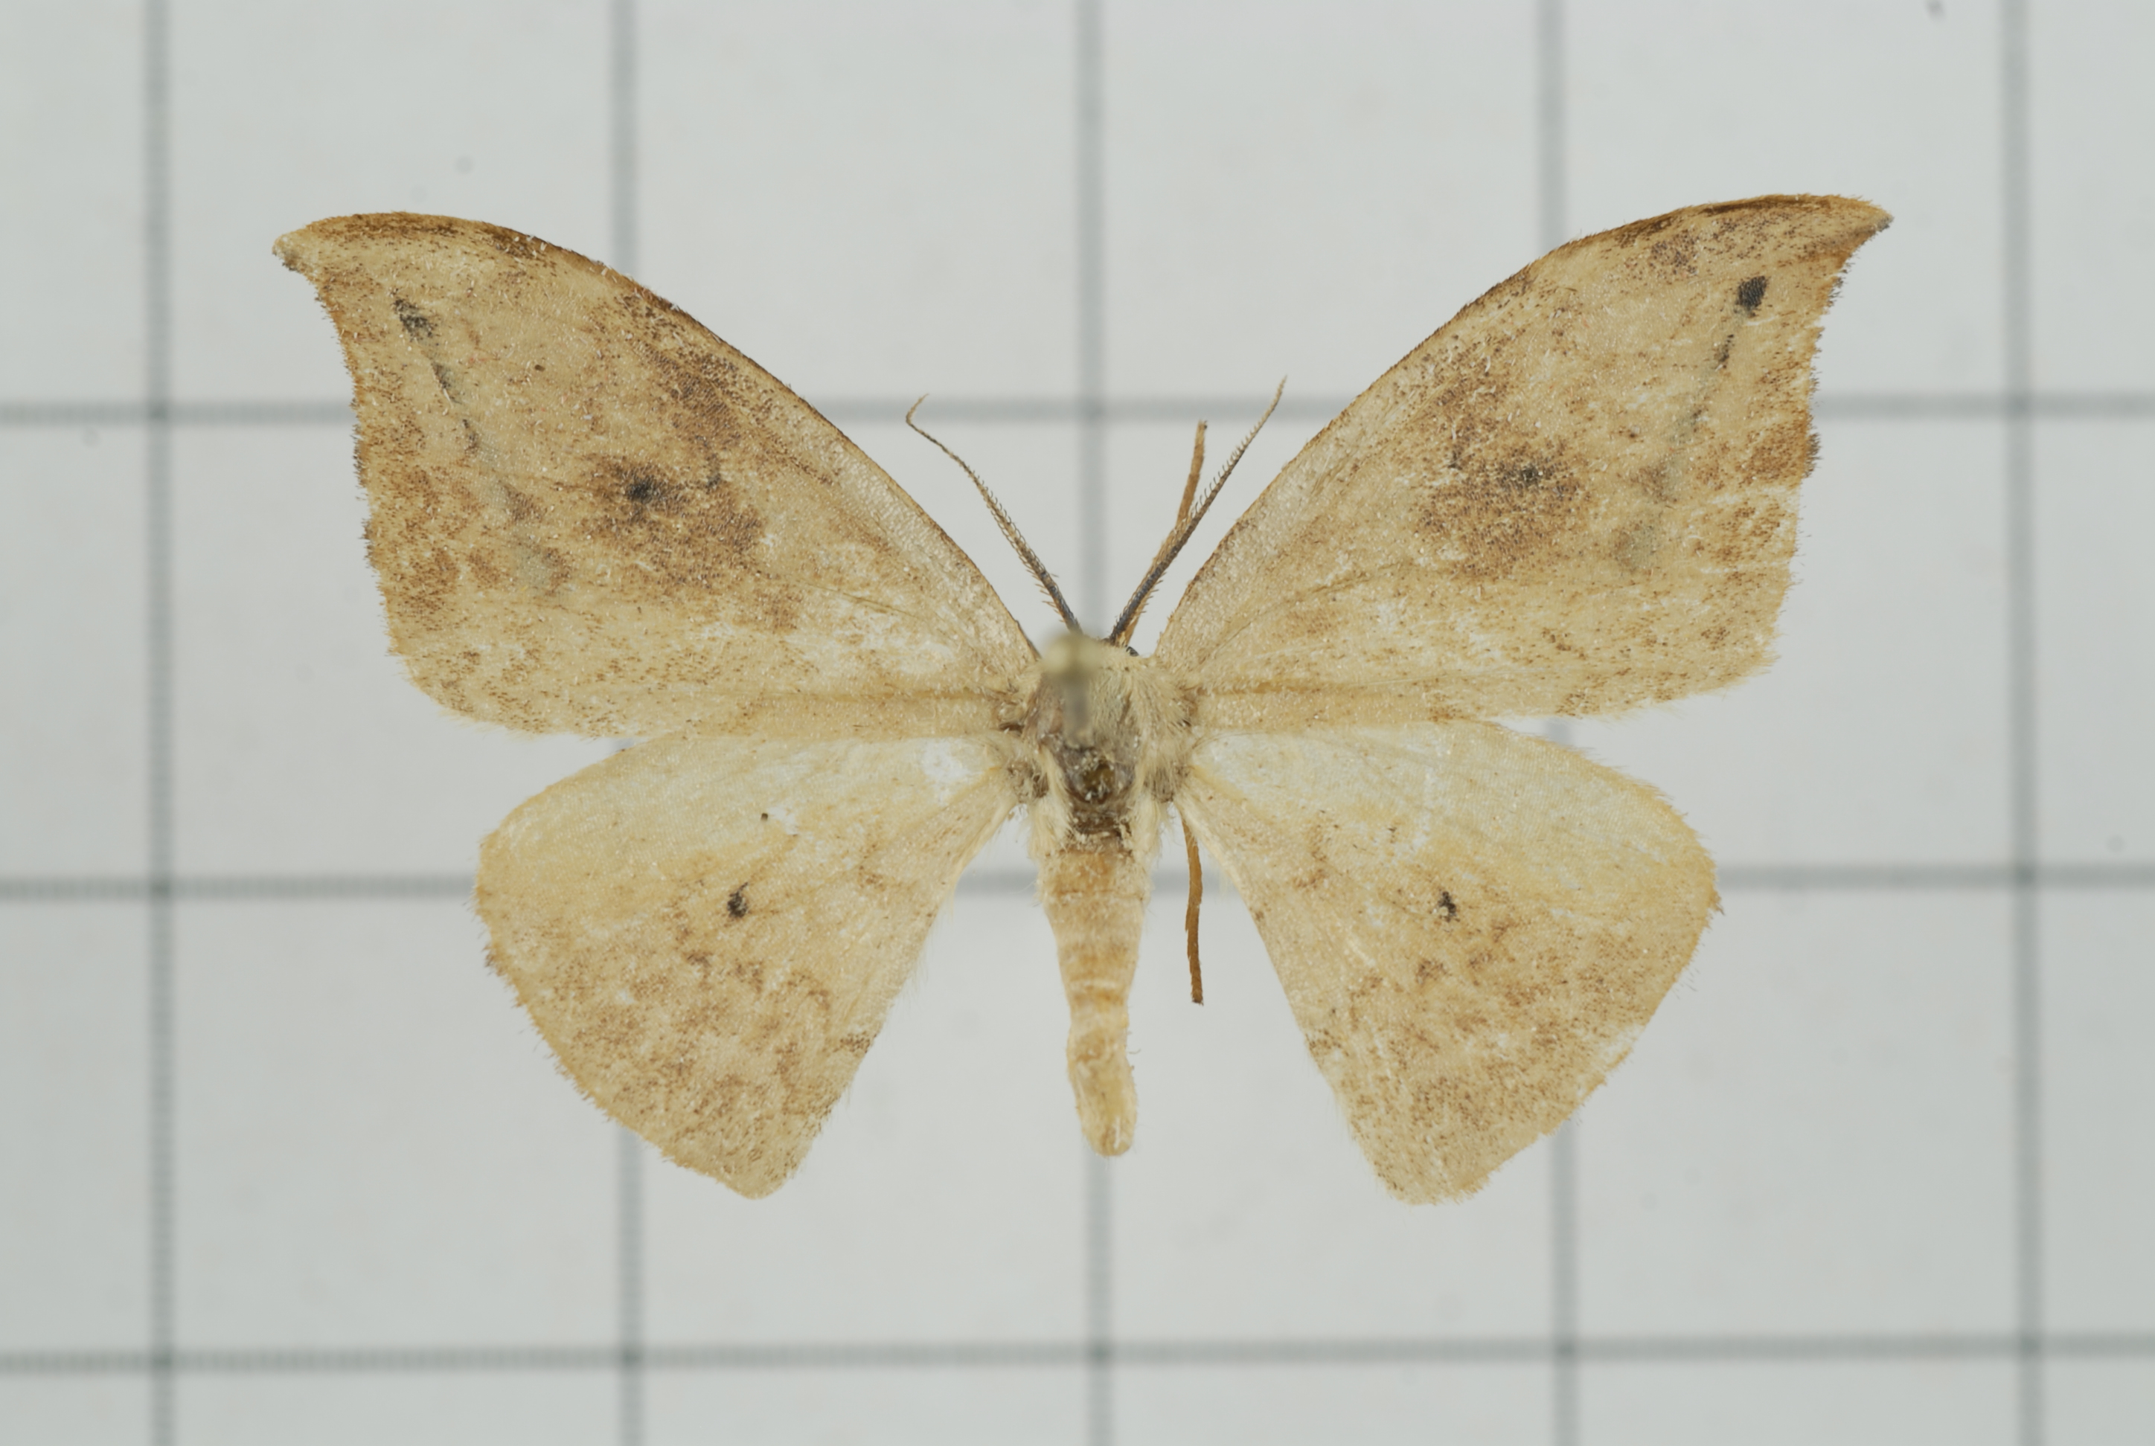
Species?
Strepsigonia diluta
